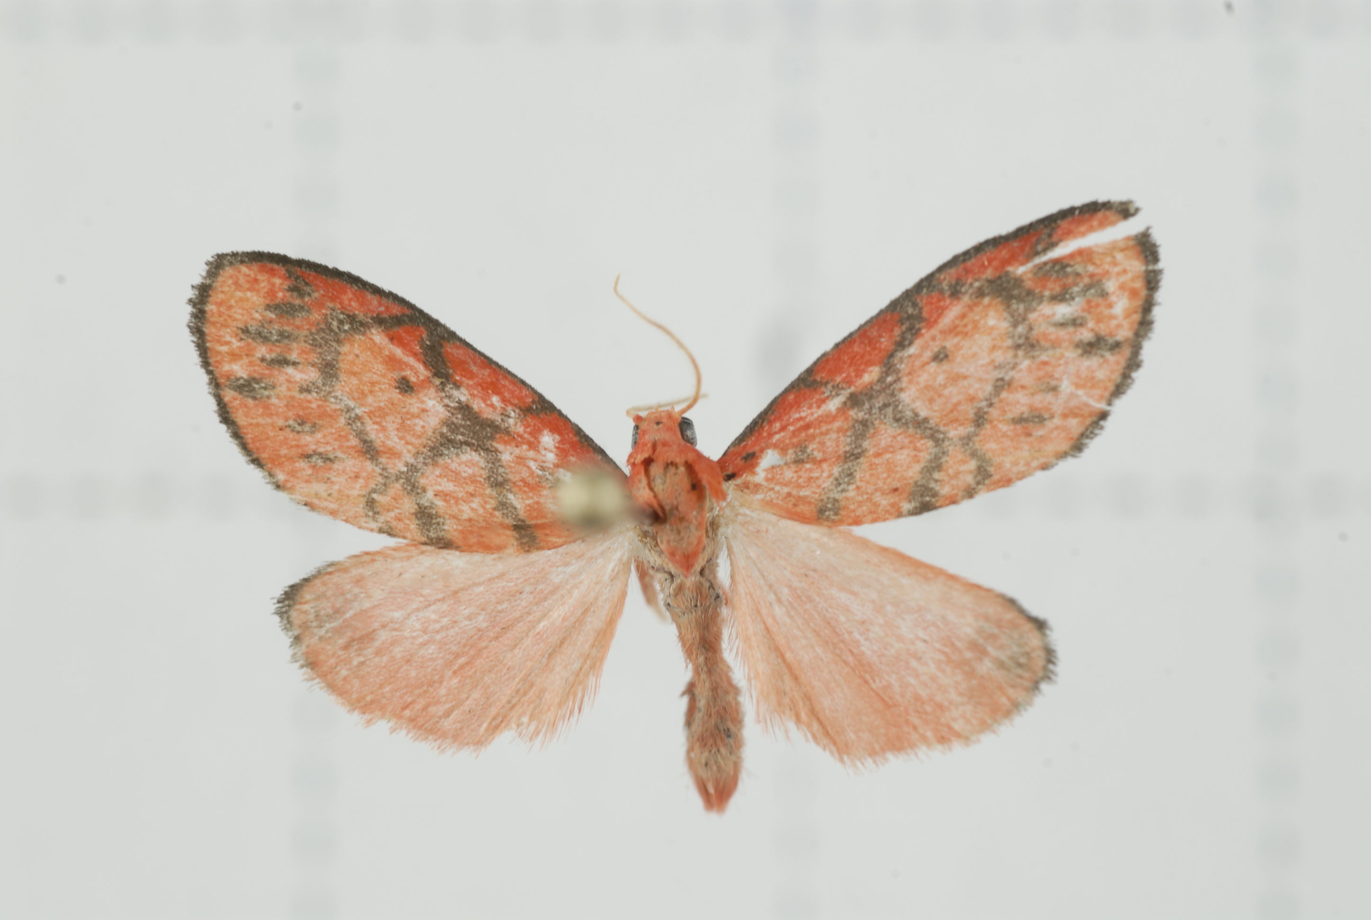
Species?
Conicornuta convexa
